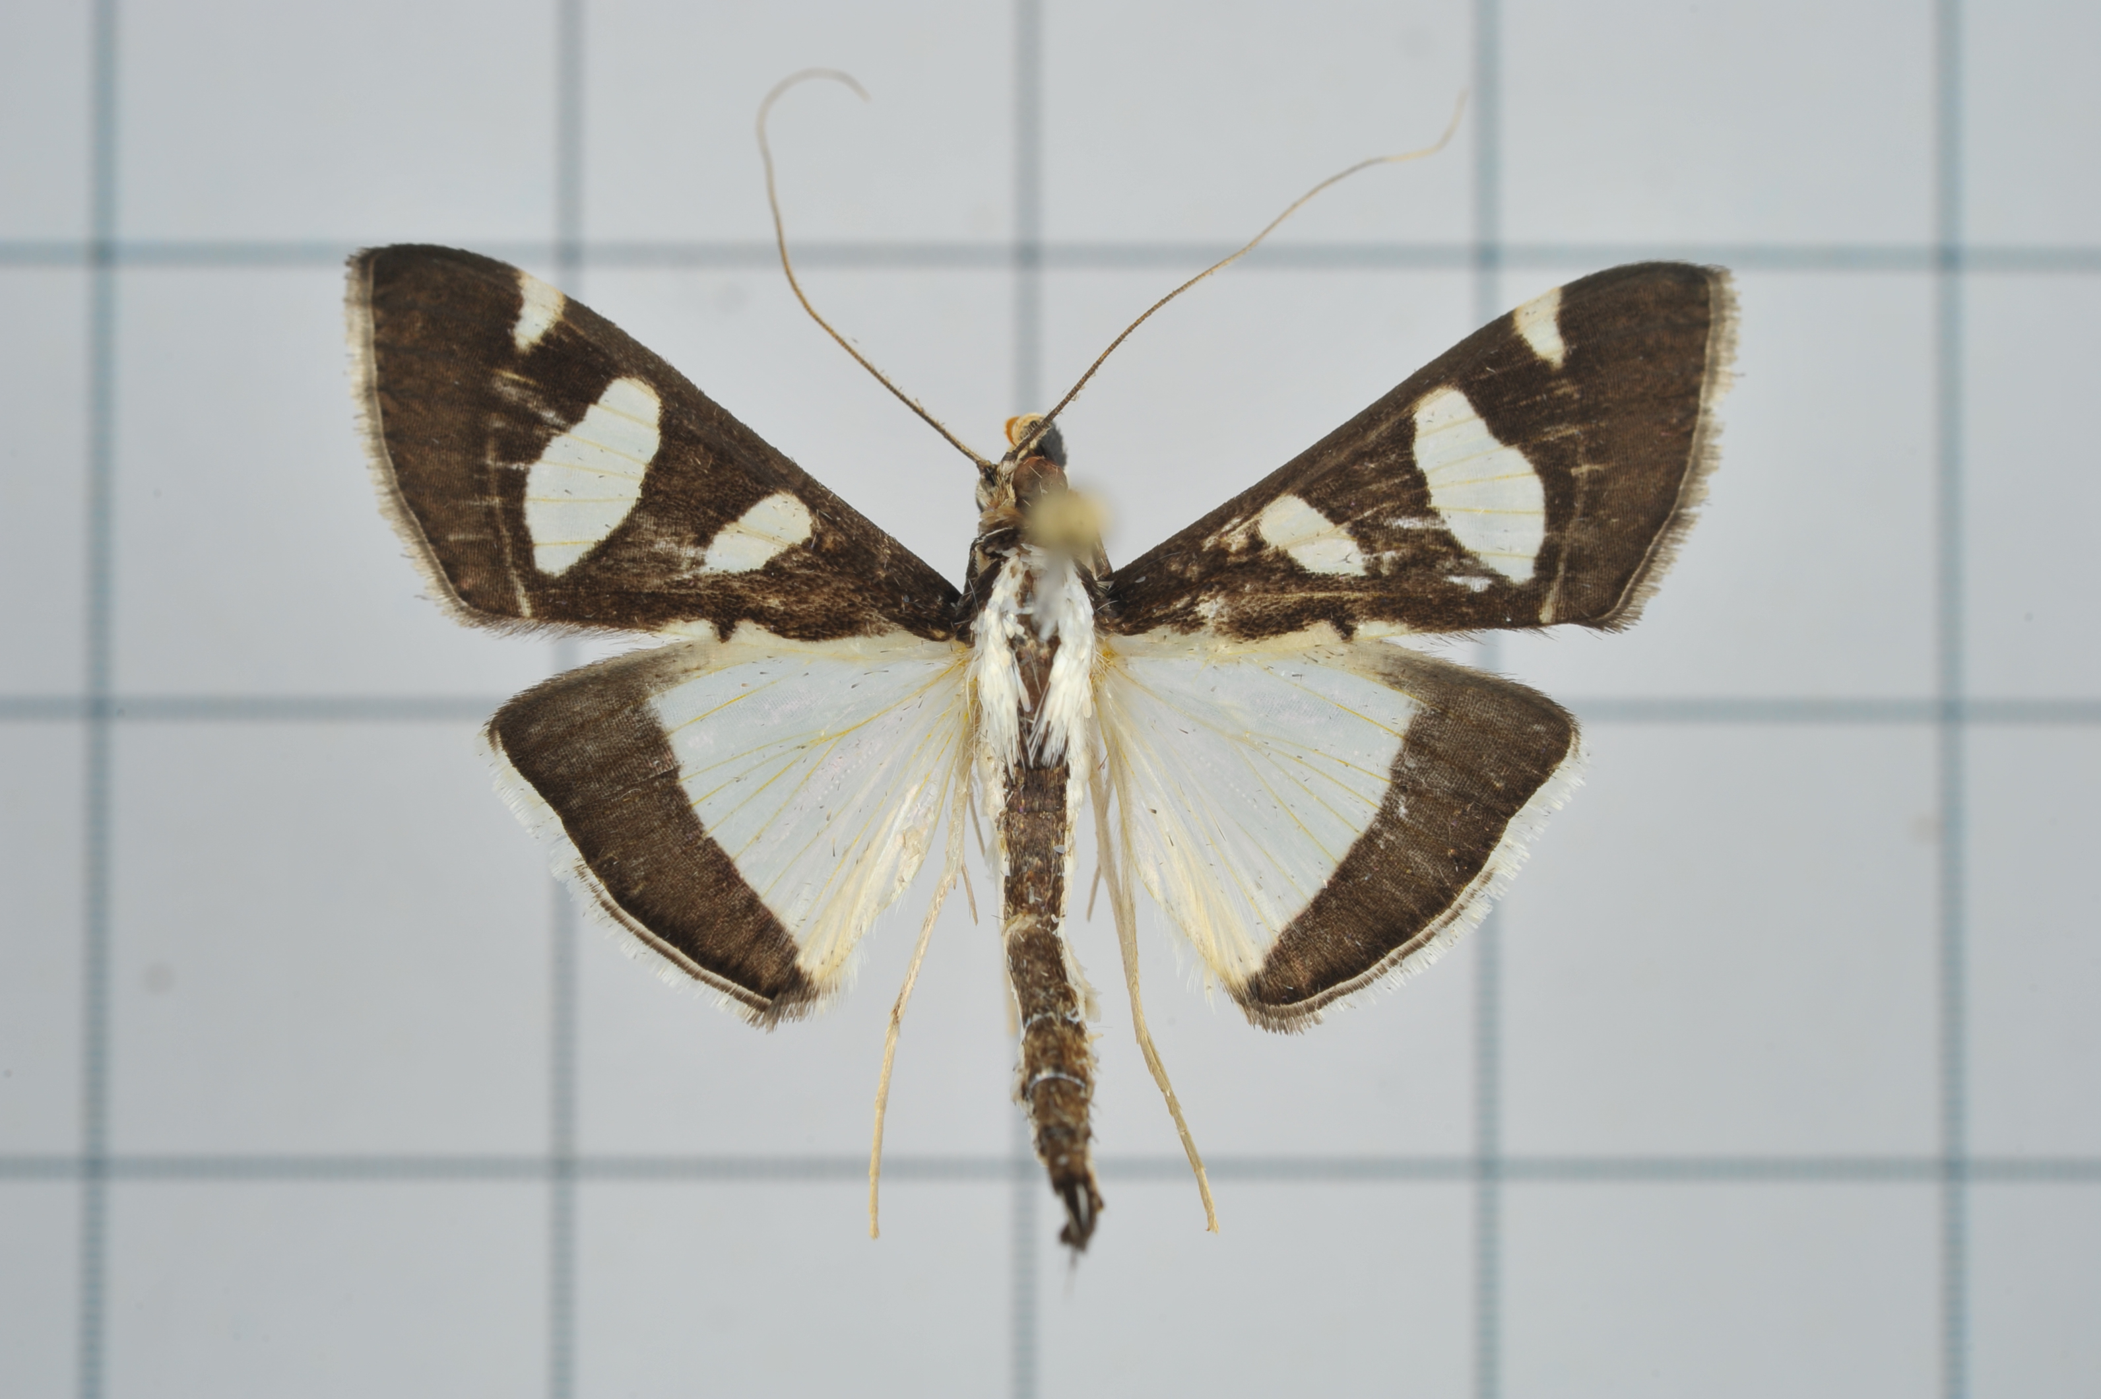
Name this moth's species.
Glyphodes actorionalis
